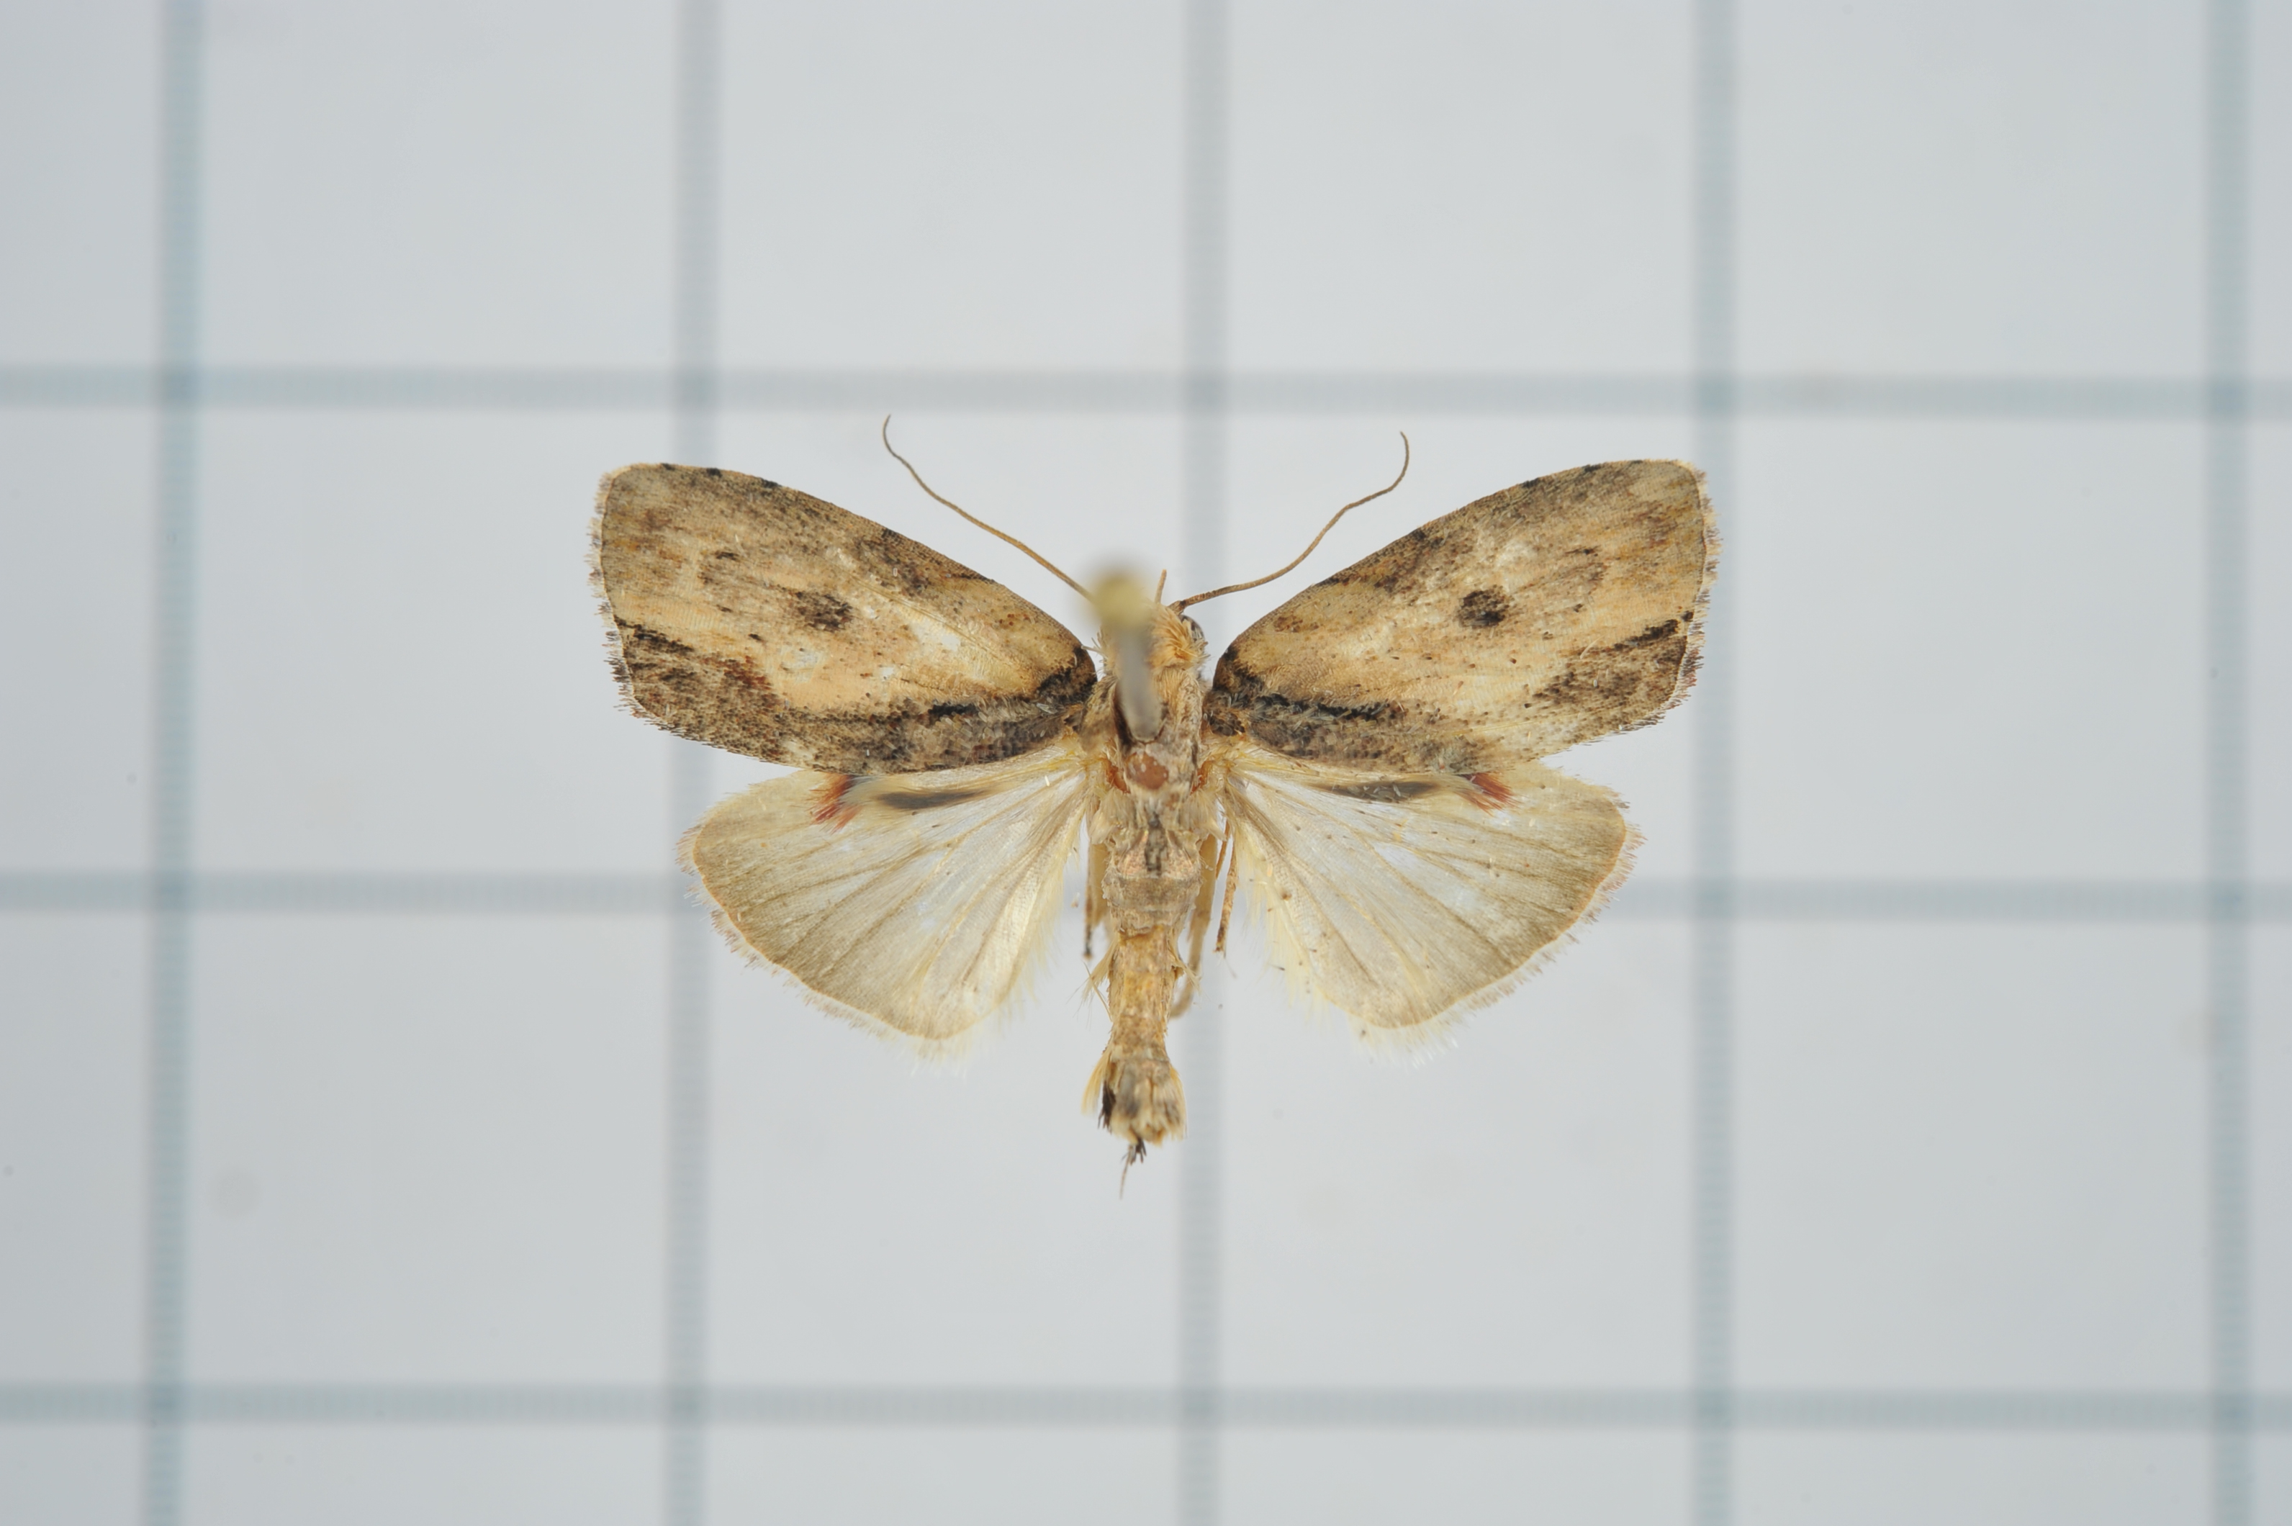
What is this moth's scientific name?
Etanna breviuscula
